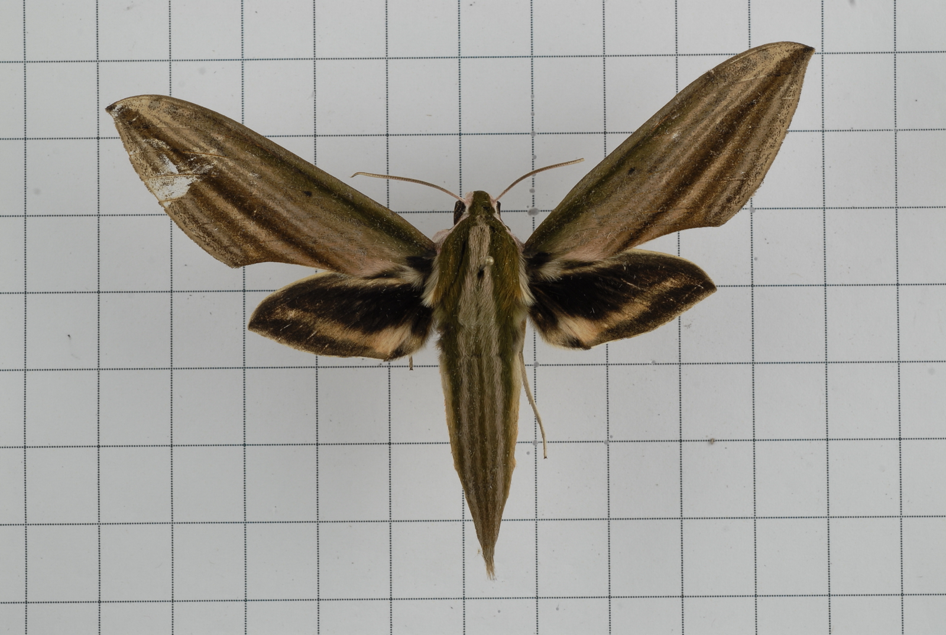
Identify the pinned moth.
Cechetra lineosa
